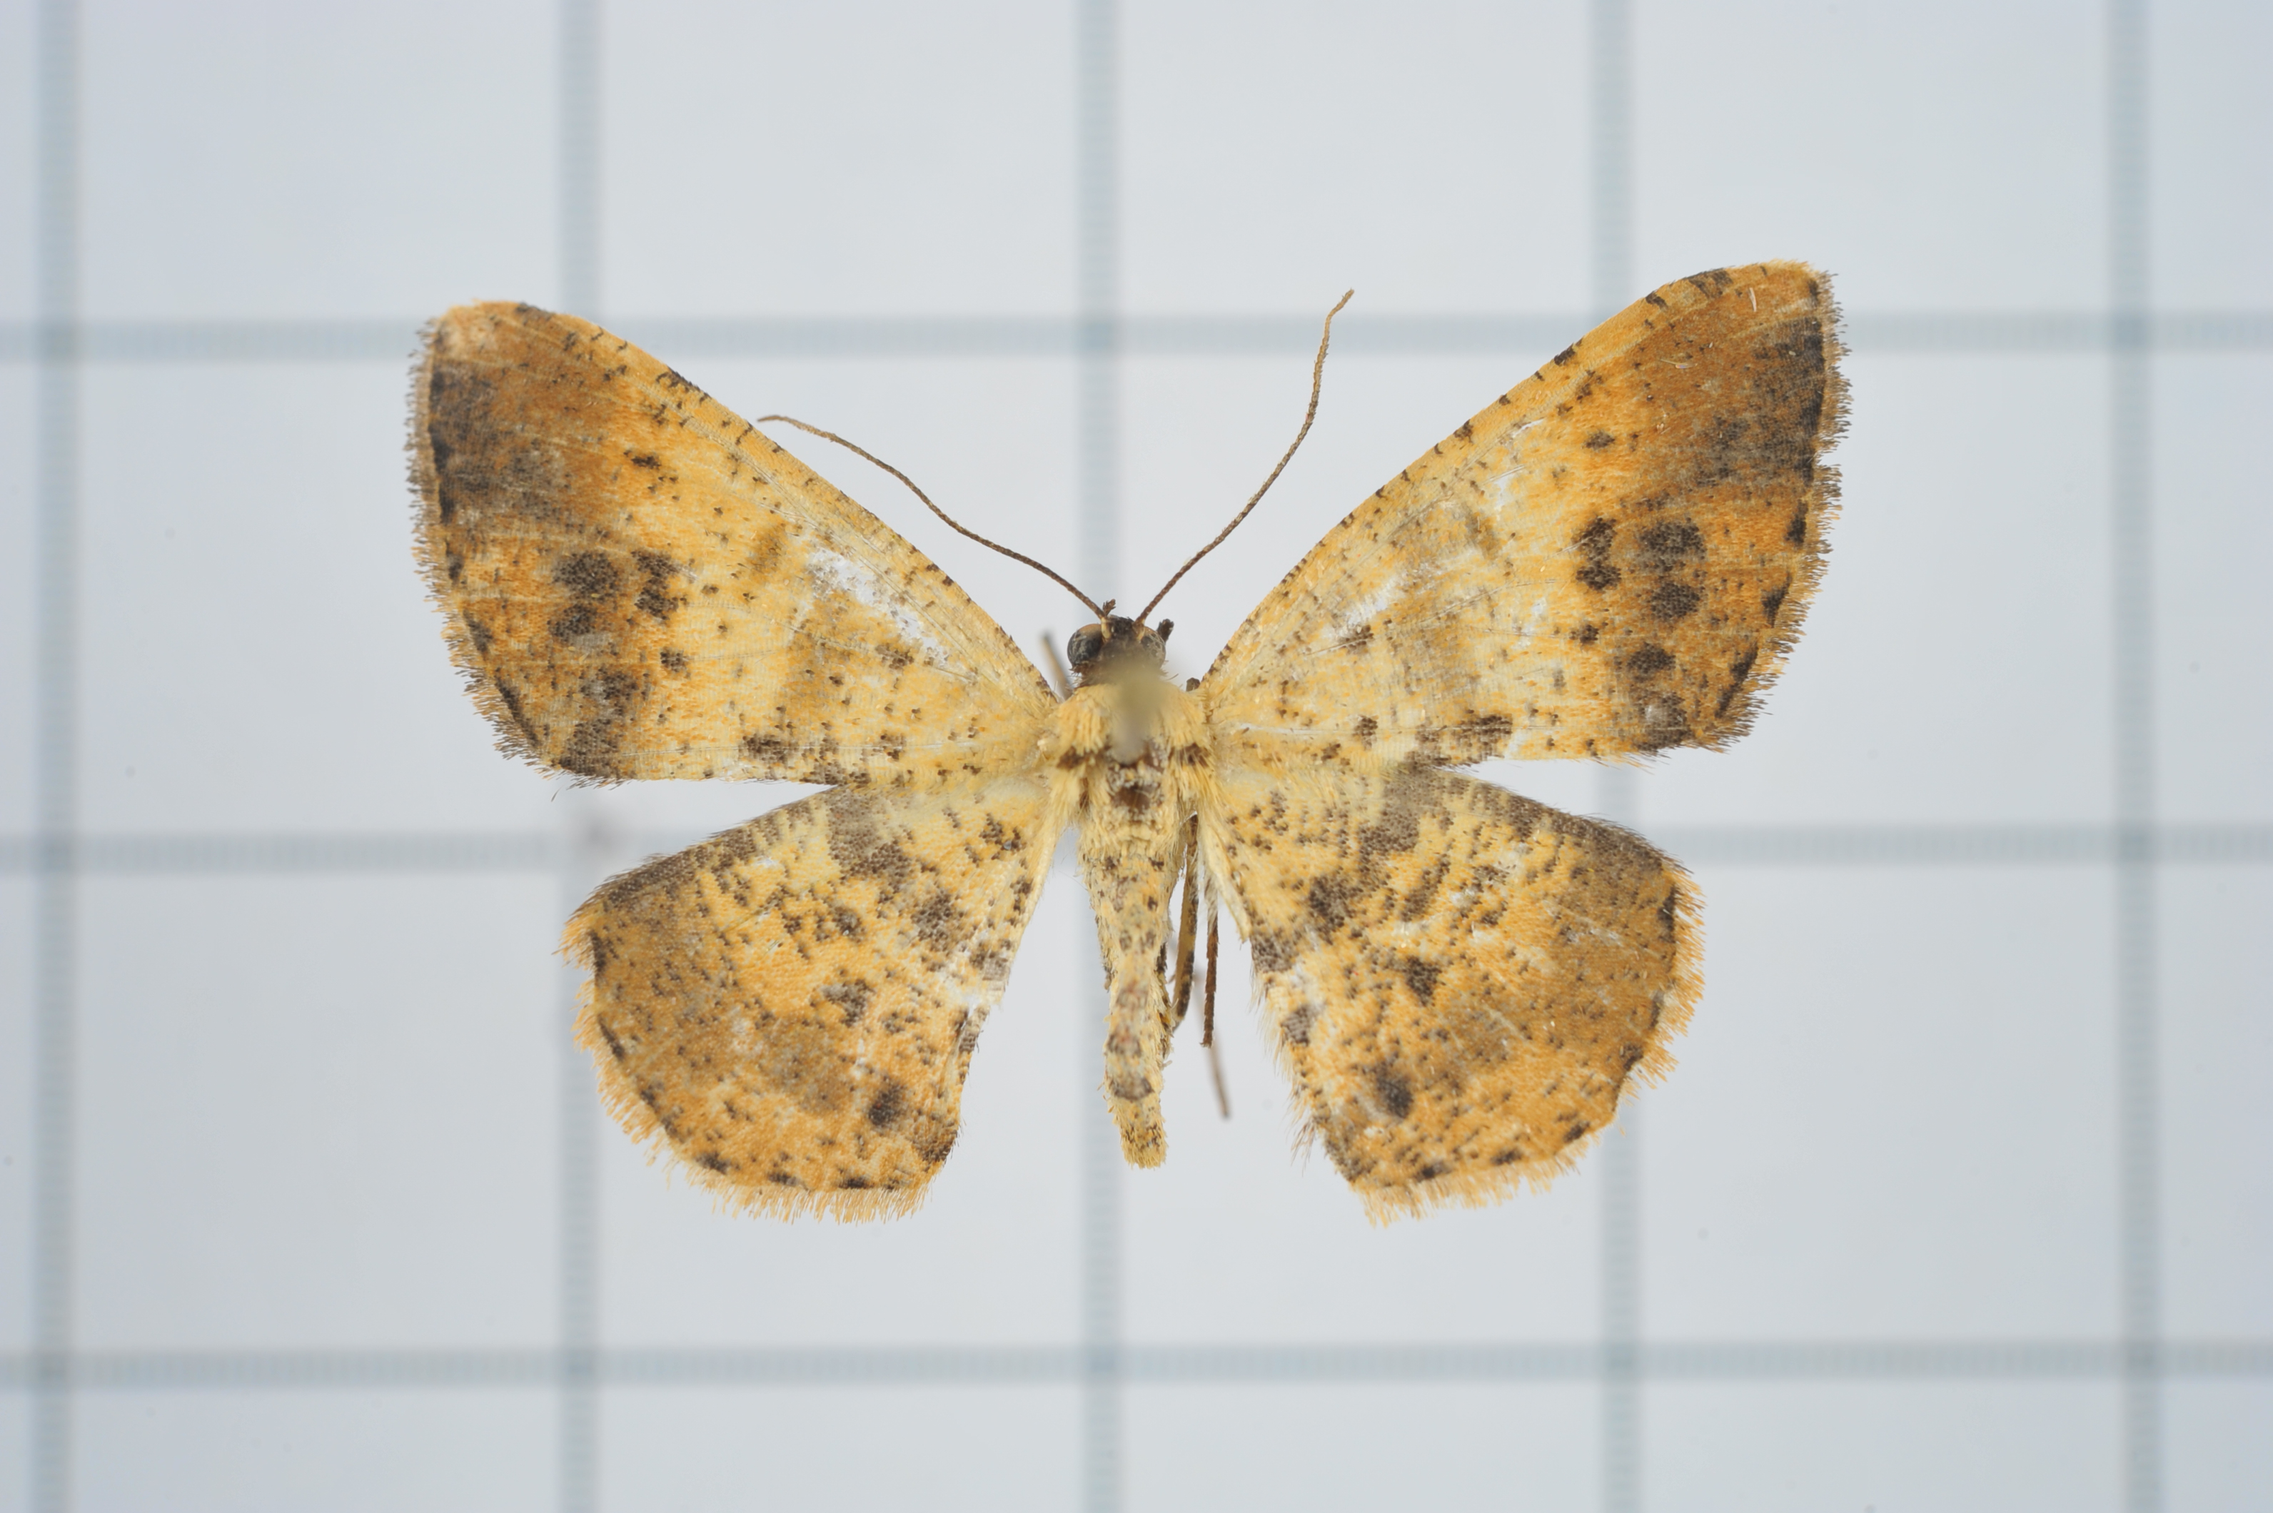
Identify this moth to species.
Lophobates inchoata
